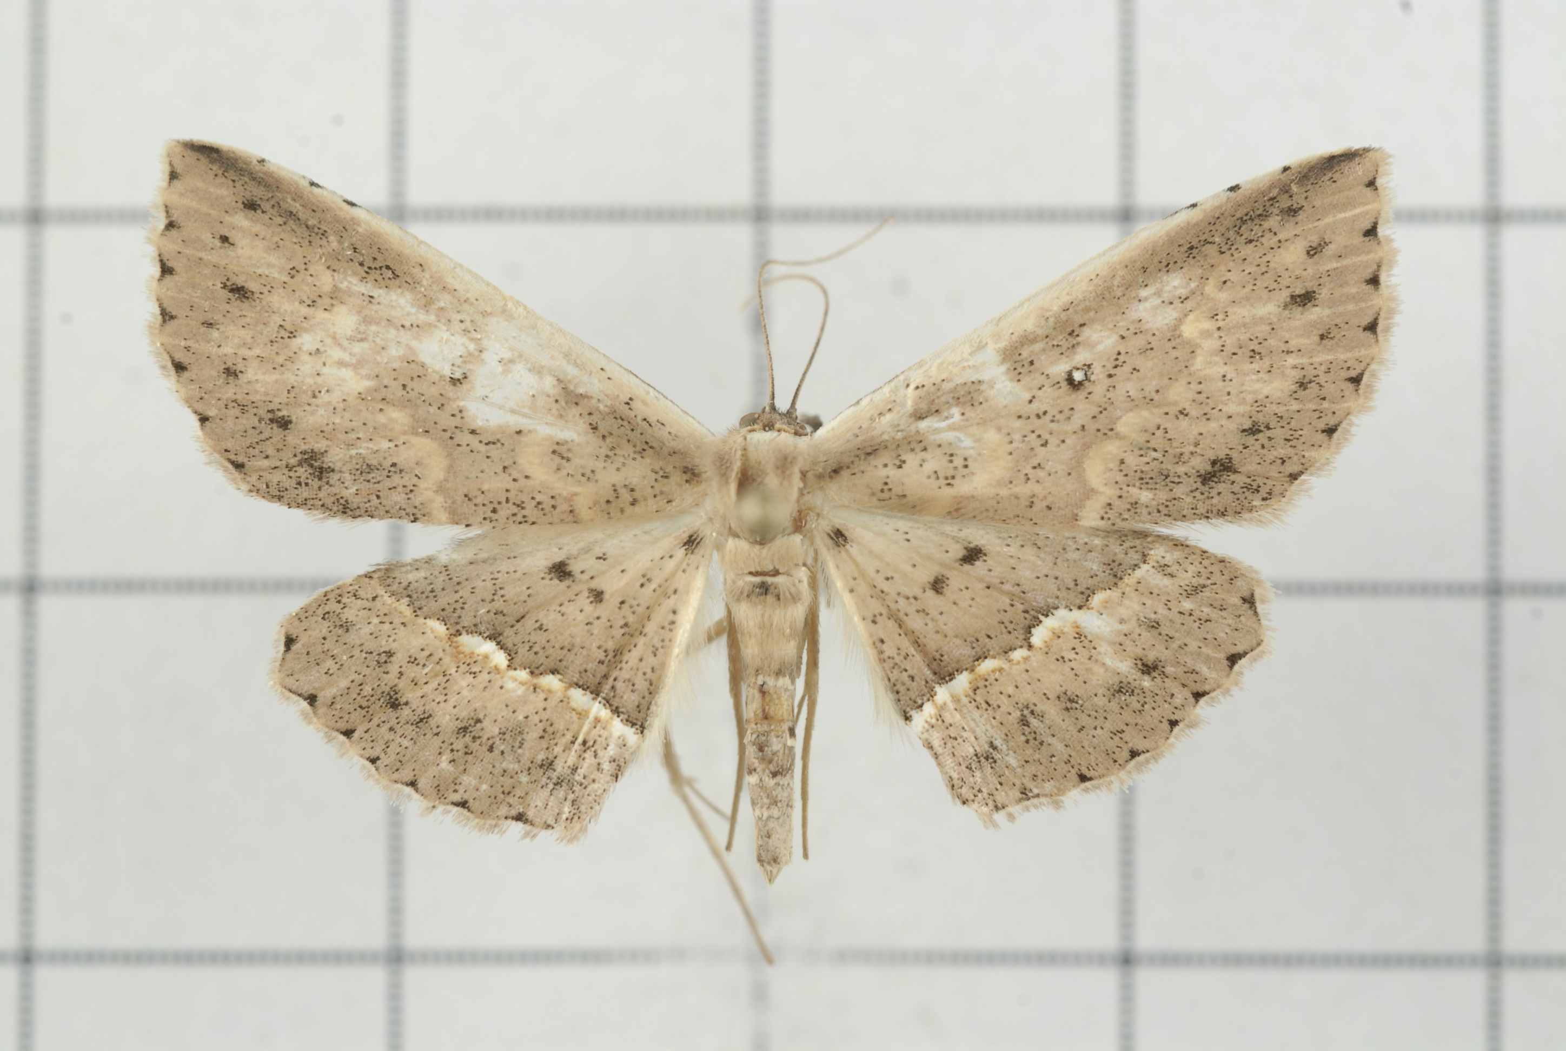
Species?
Arasada pyraliformis
